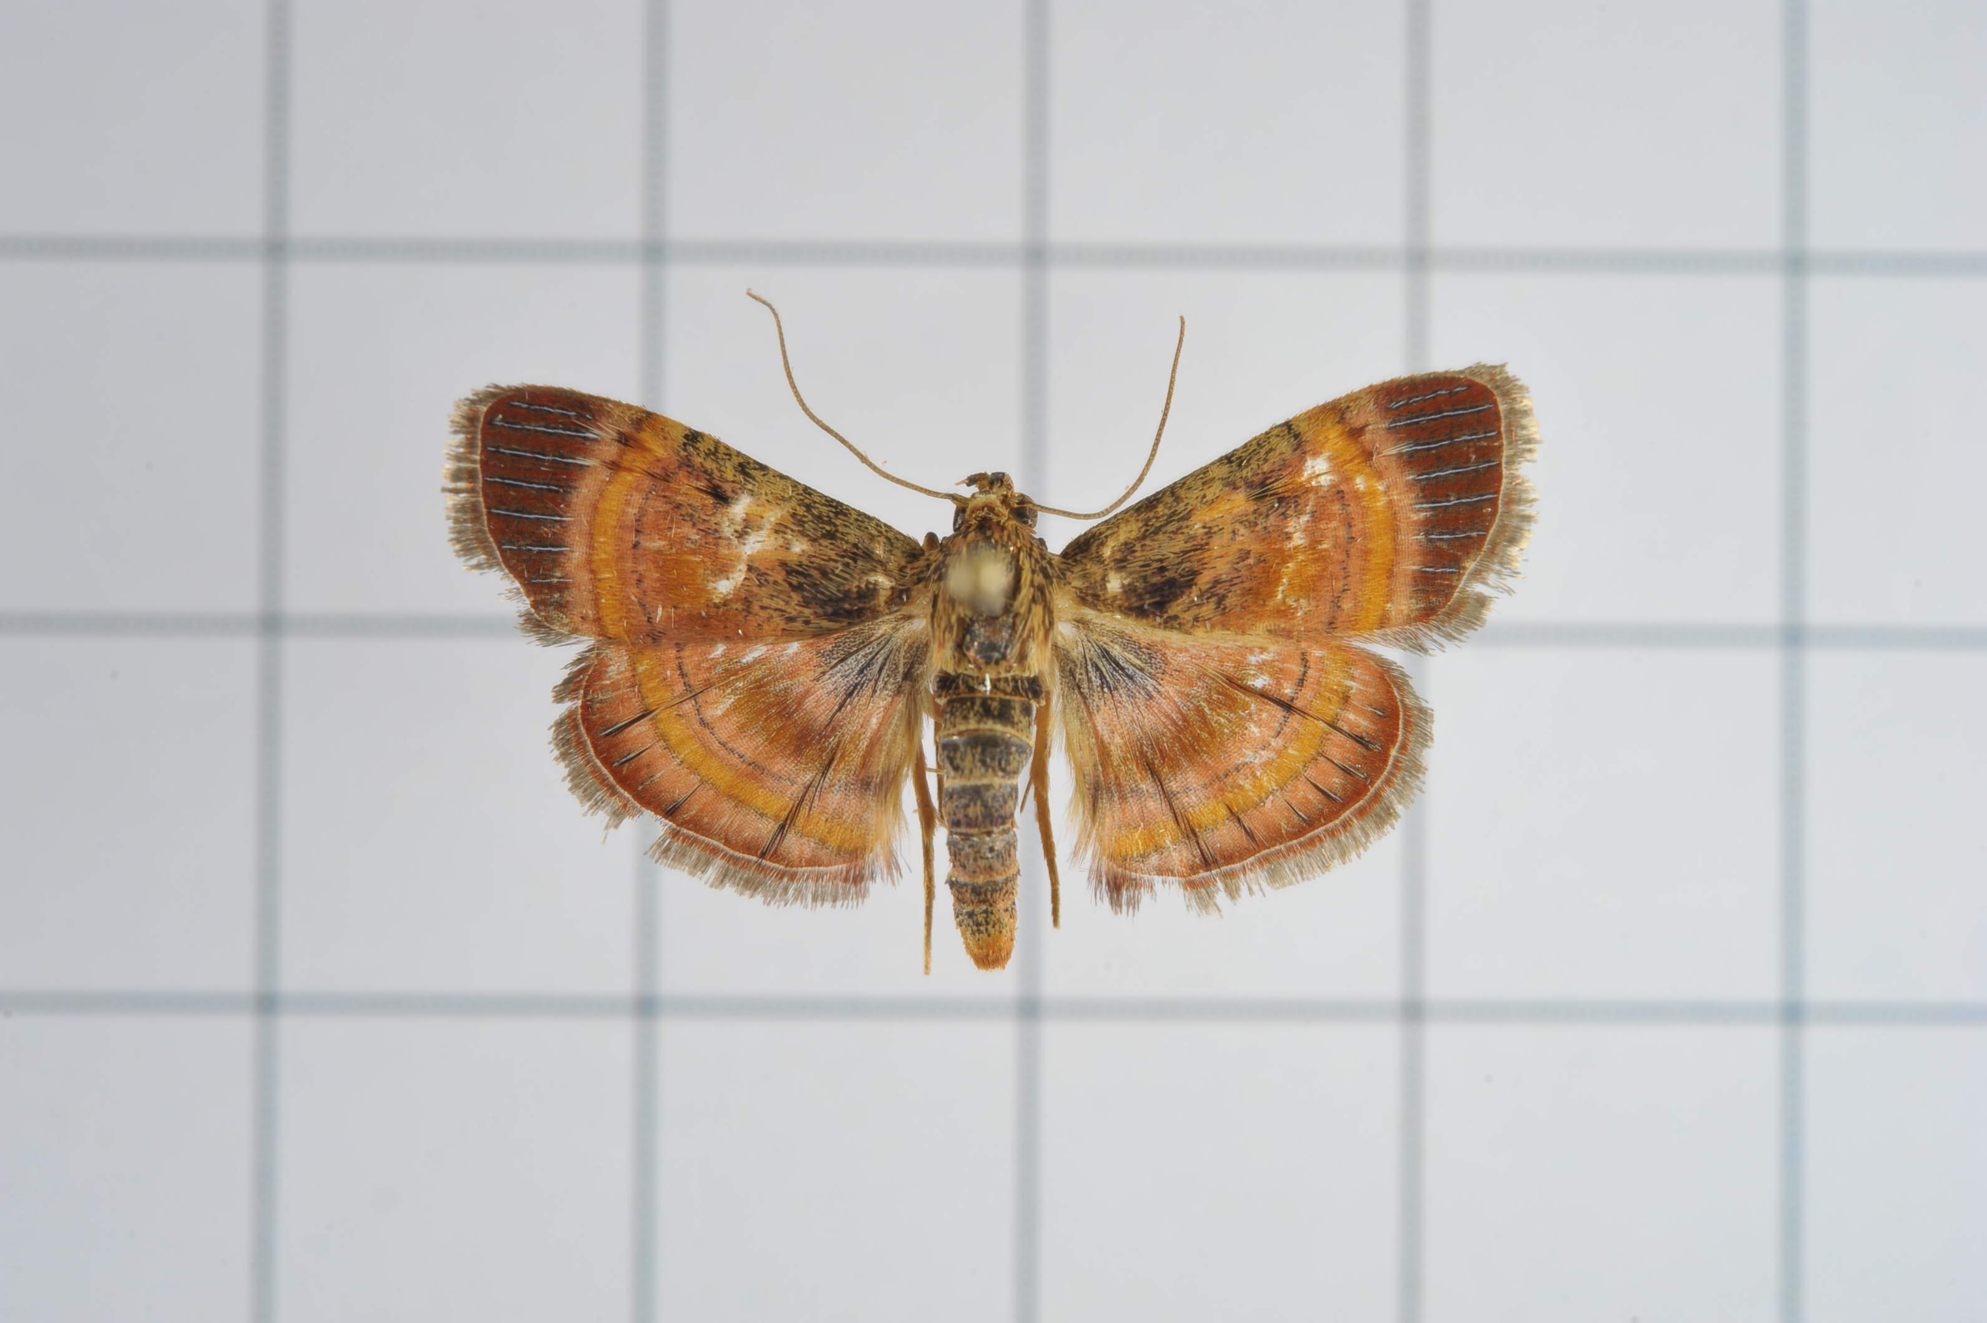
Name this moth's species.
Lista haraldusalis
